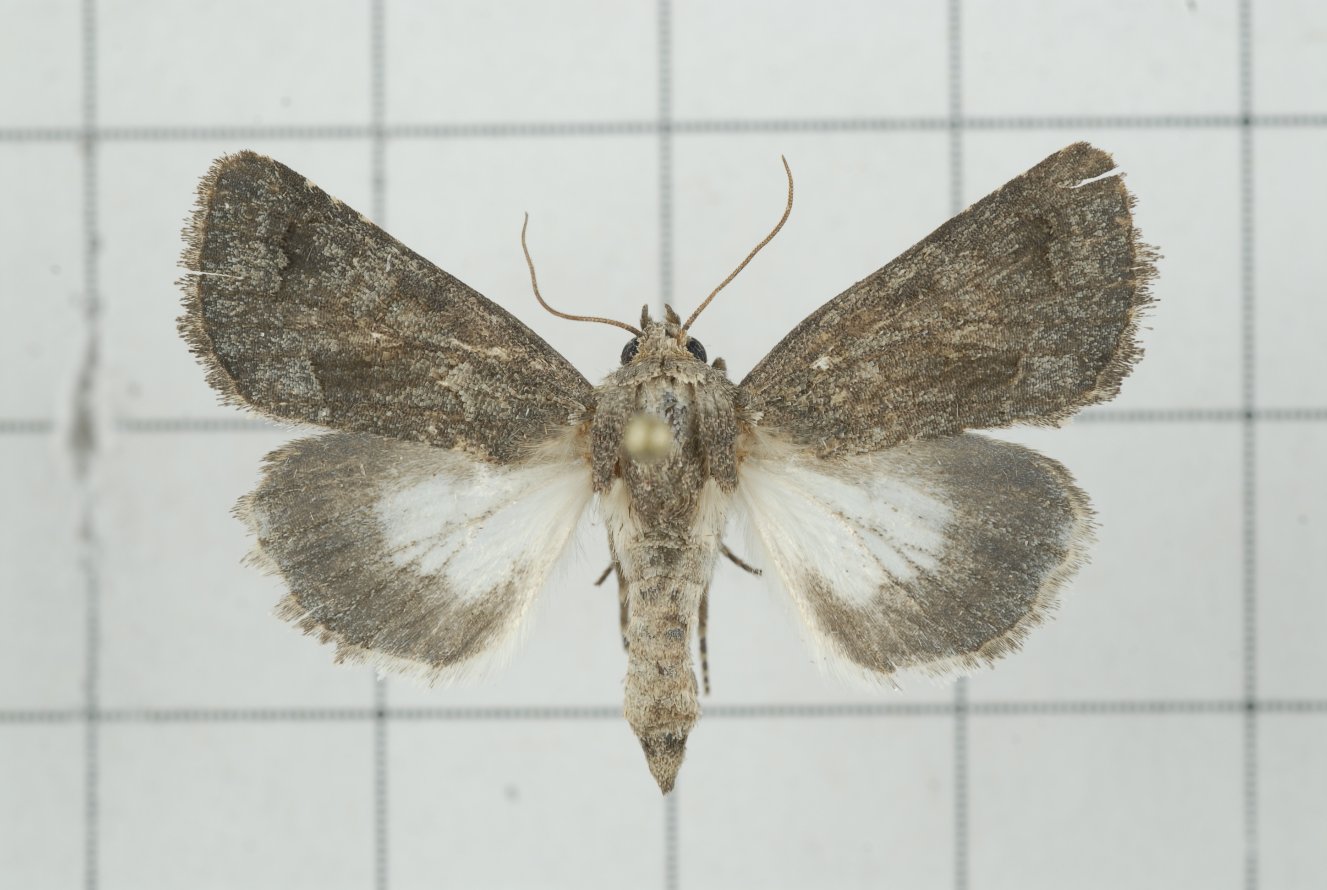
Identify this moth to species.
Aedia obscura
